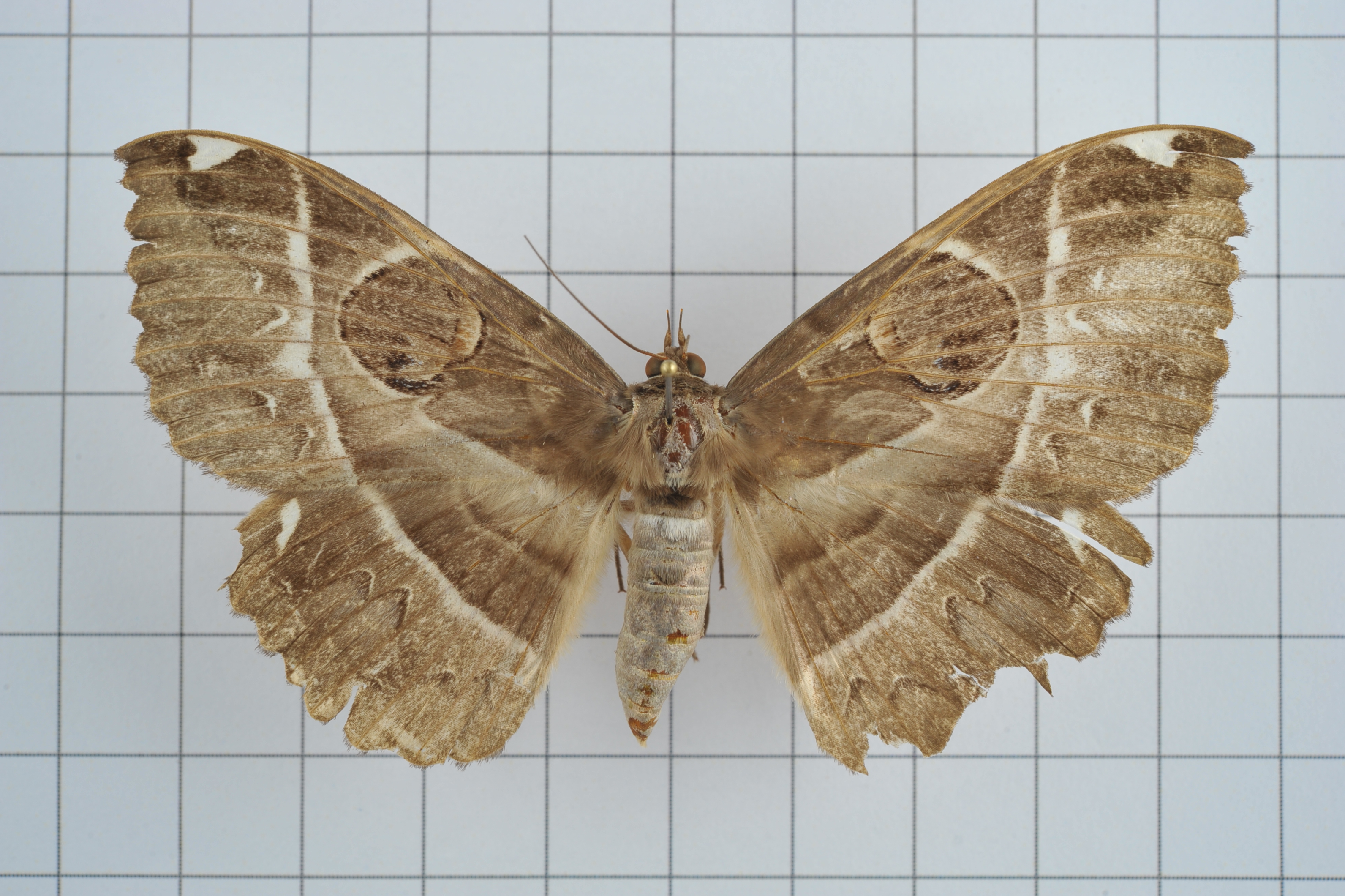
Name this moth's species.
Erebus ephesperis
